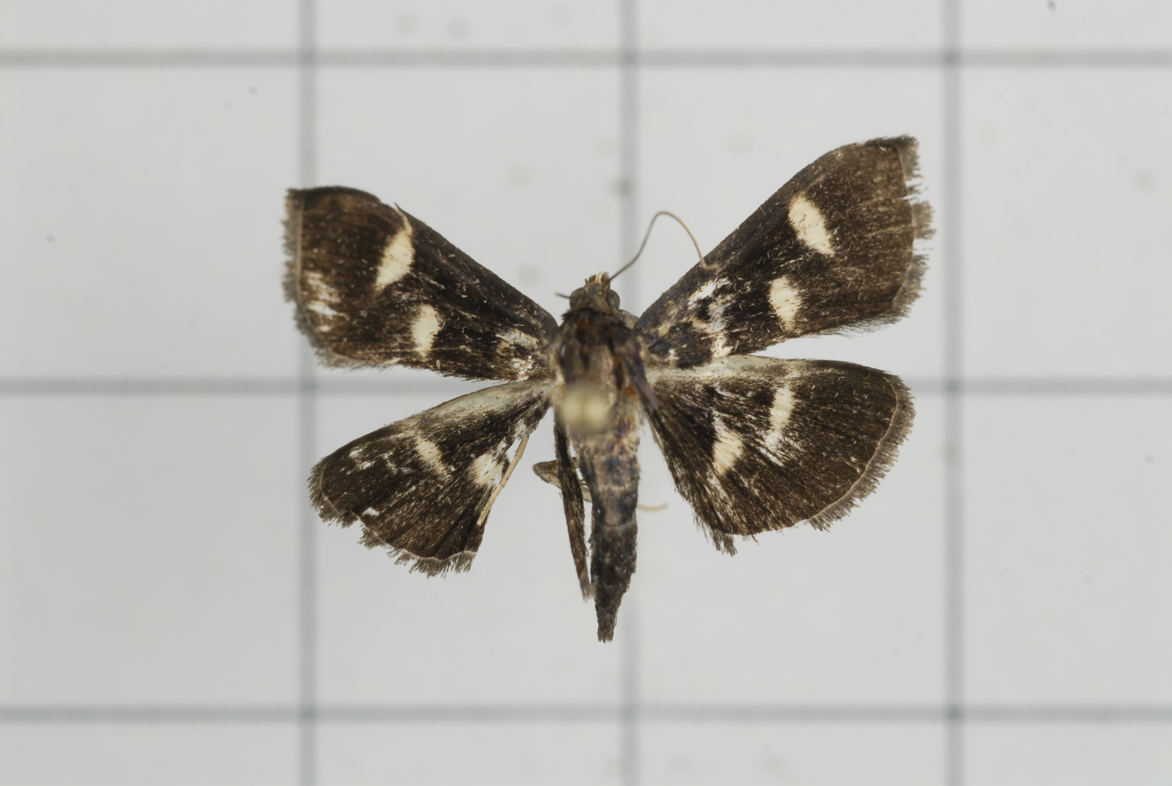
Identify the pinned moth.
Pyrausta mystica taitungensis
